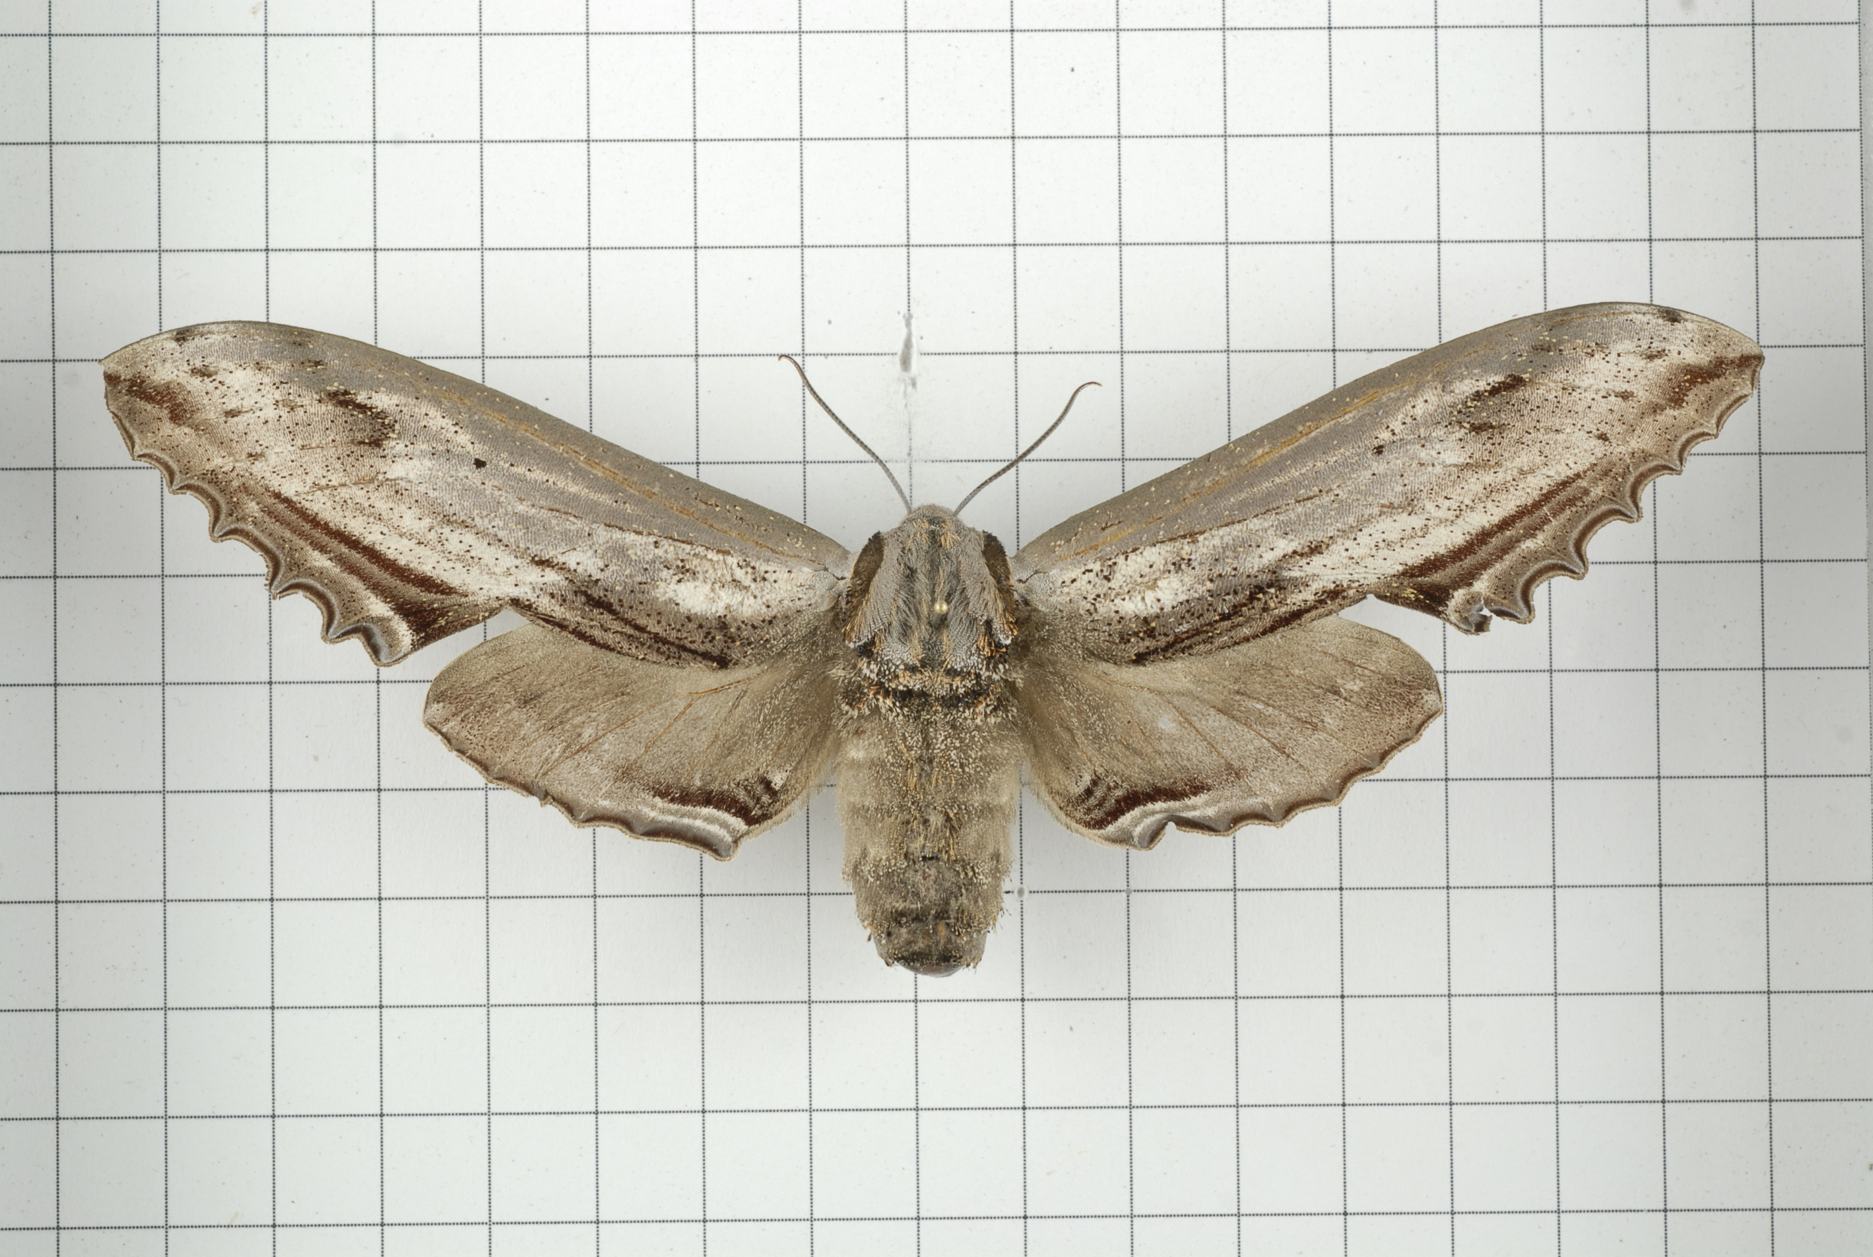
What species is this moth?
Langia zenzeroides formosana
